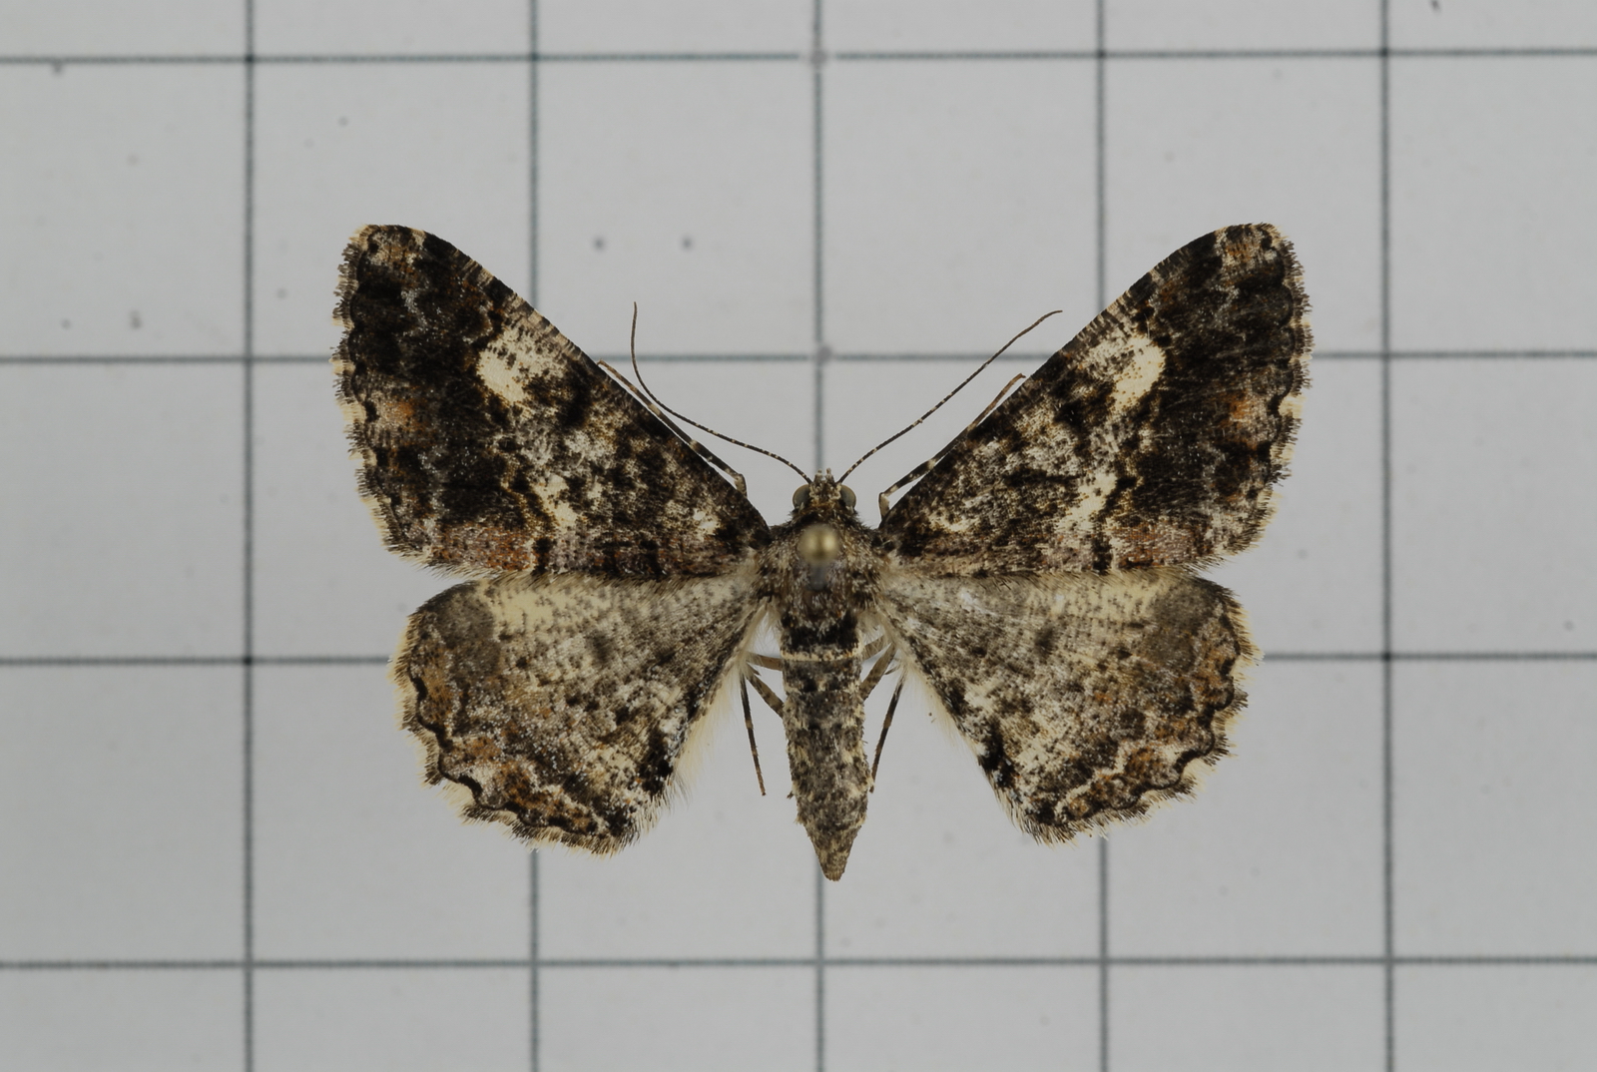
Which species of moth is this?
Alcis taiwanovariegata
